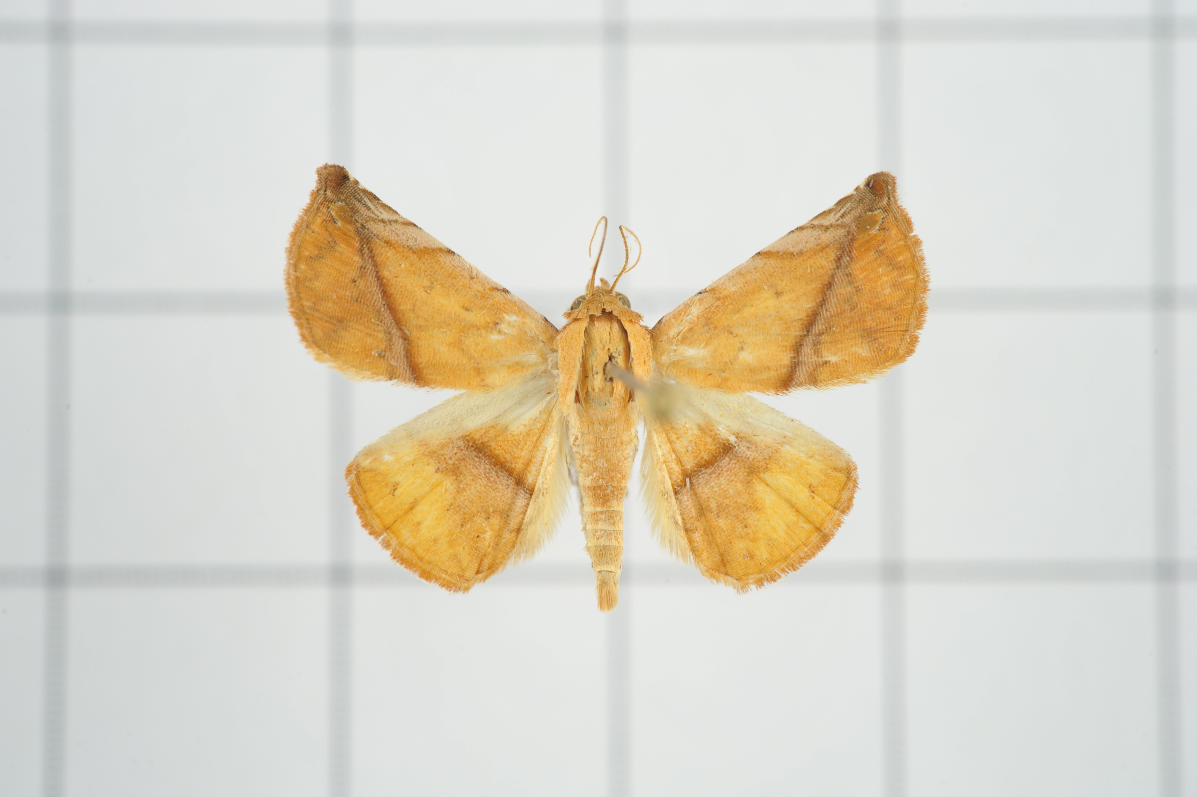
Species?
Eublemma quadrapex
